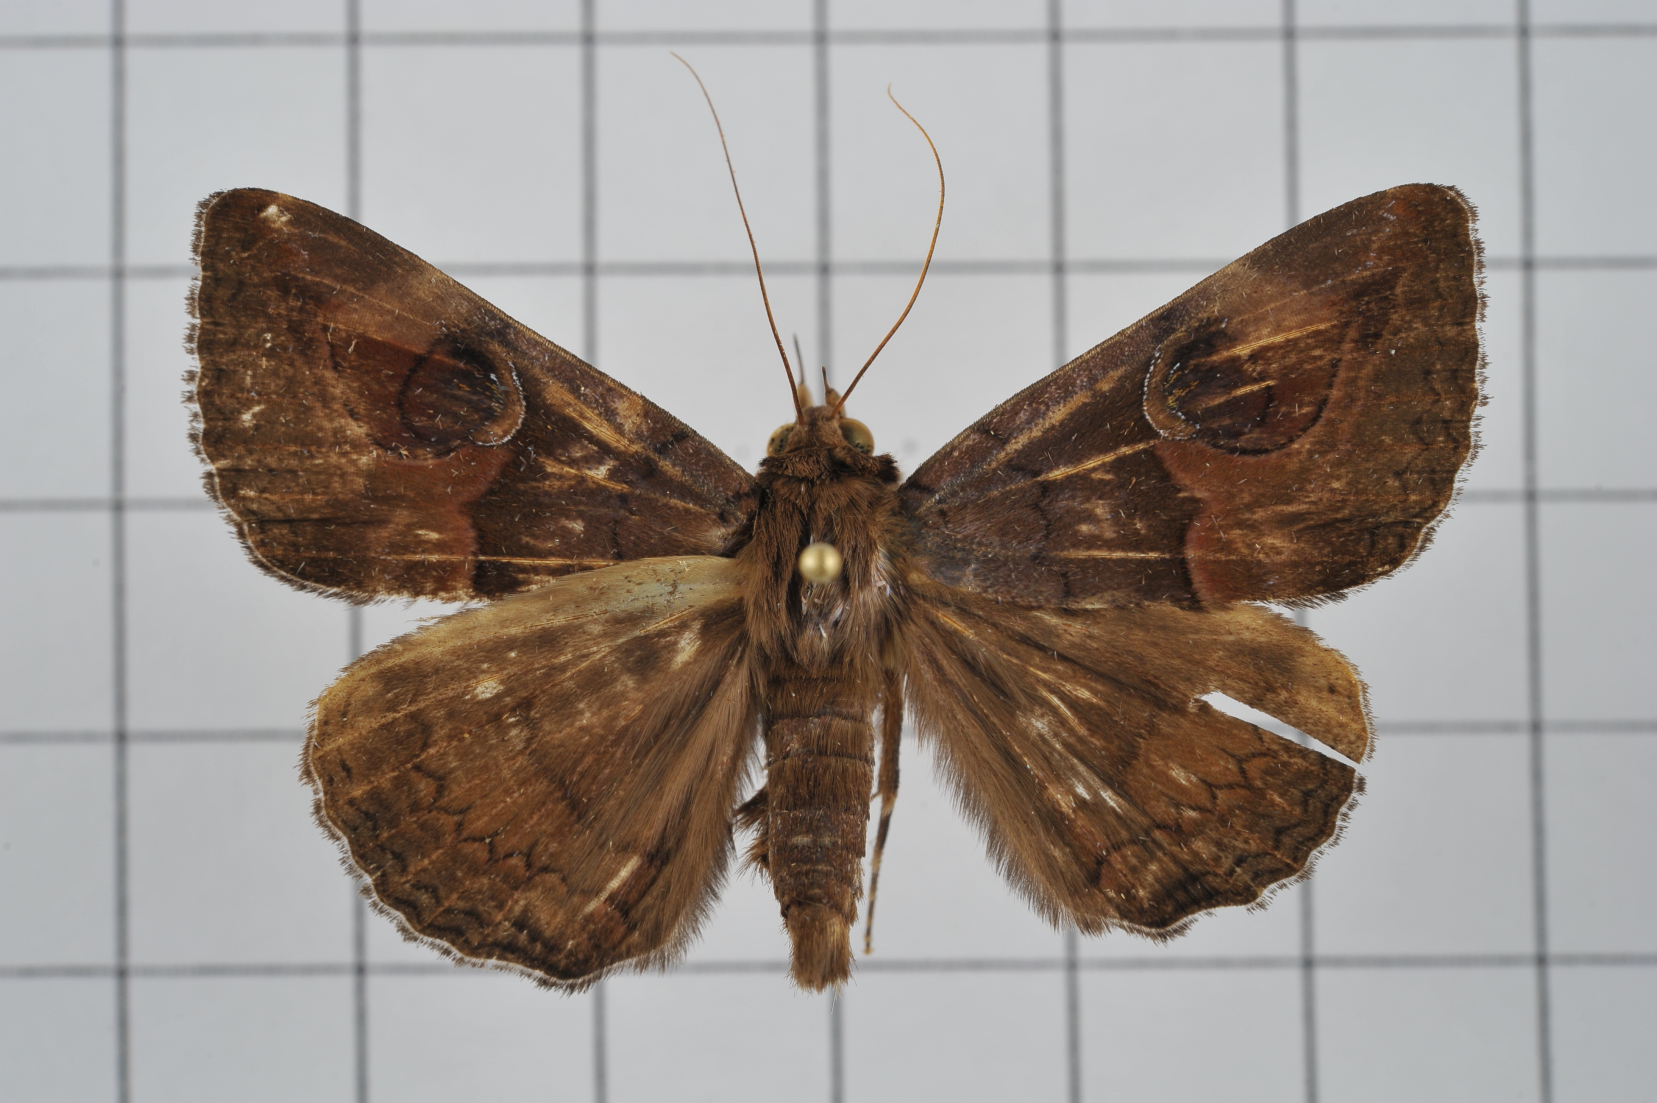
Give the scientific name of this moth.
Ommatophora luminosa
